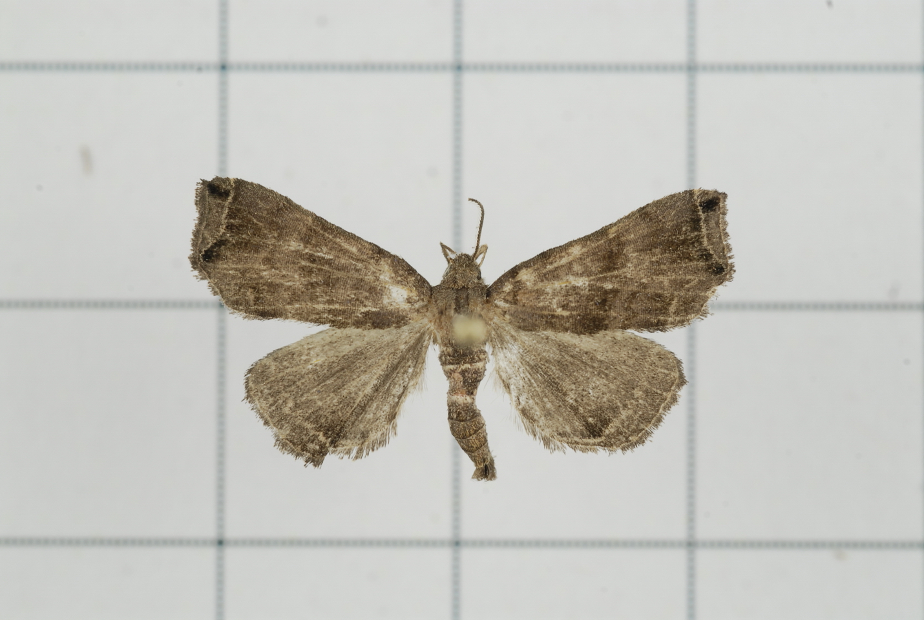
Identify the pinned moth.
Hipoepa biasalis
